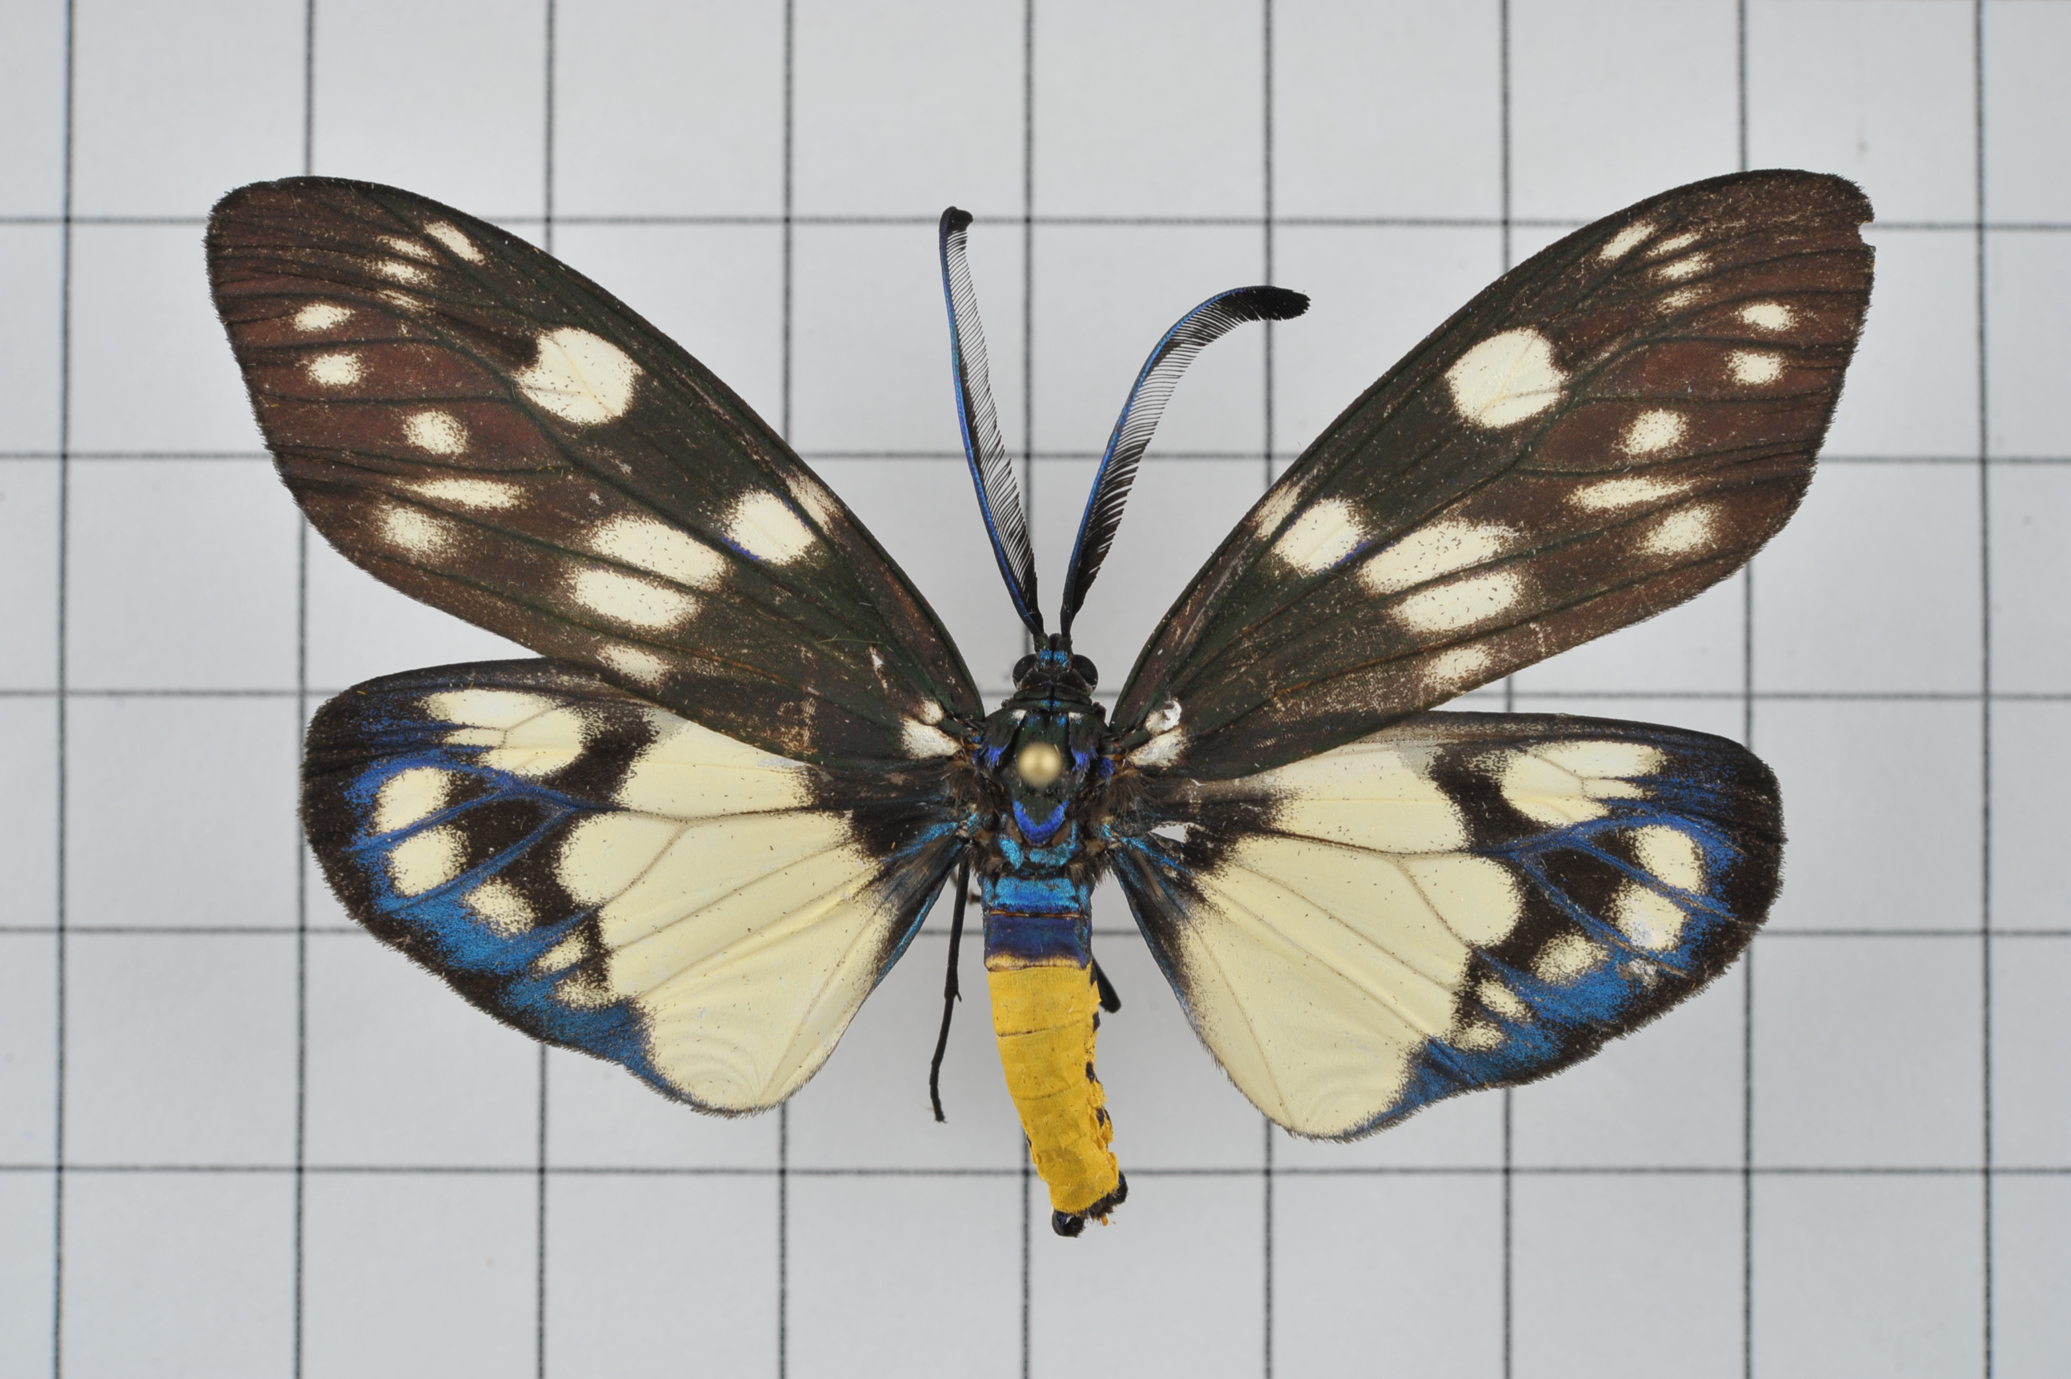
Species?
Eterusia aedea formosana
